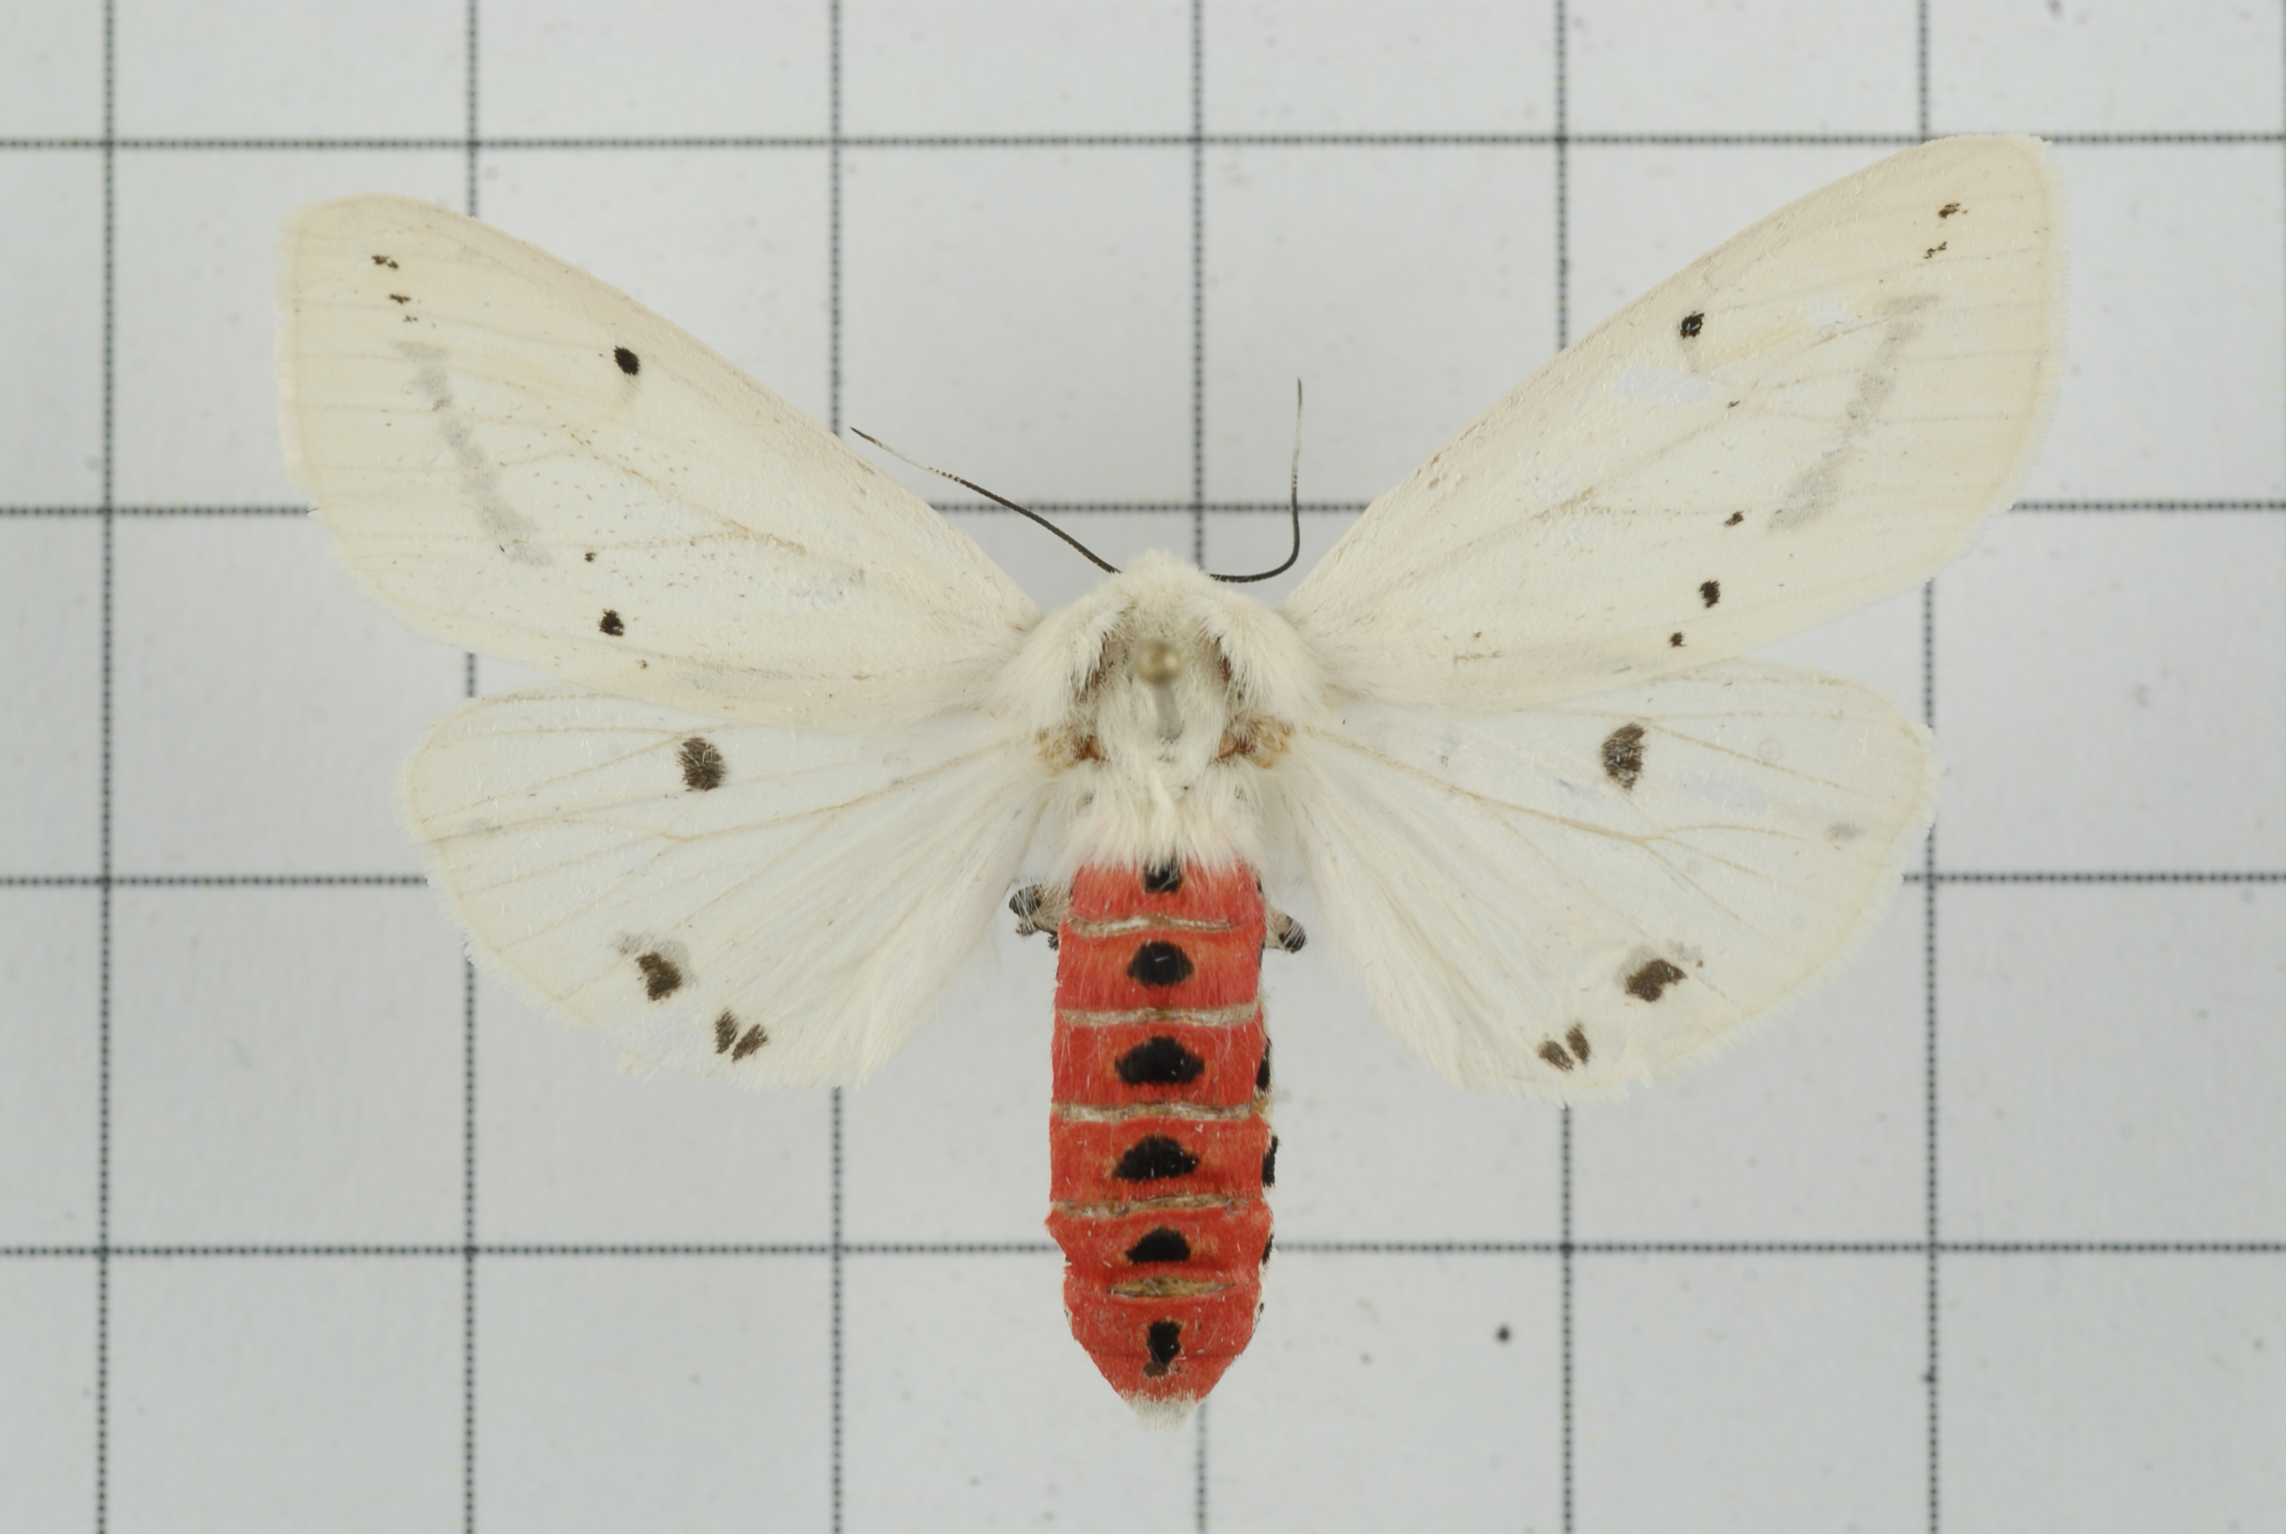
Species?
Spilarctia subcarnea
